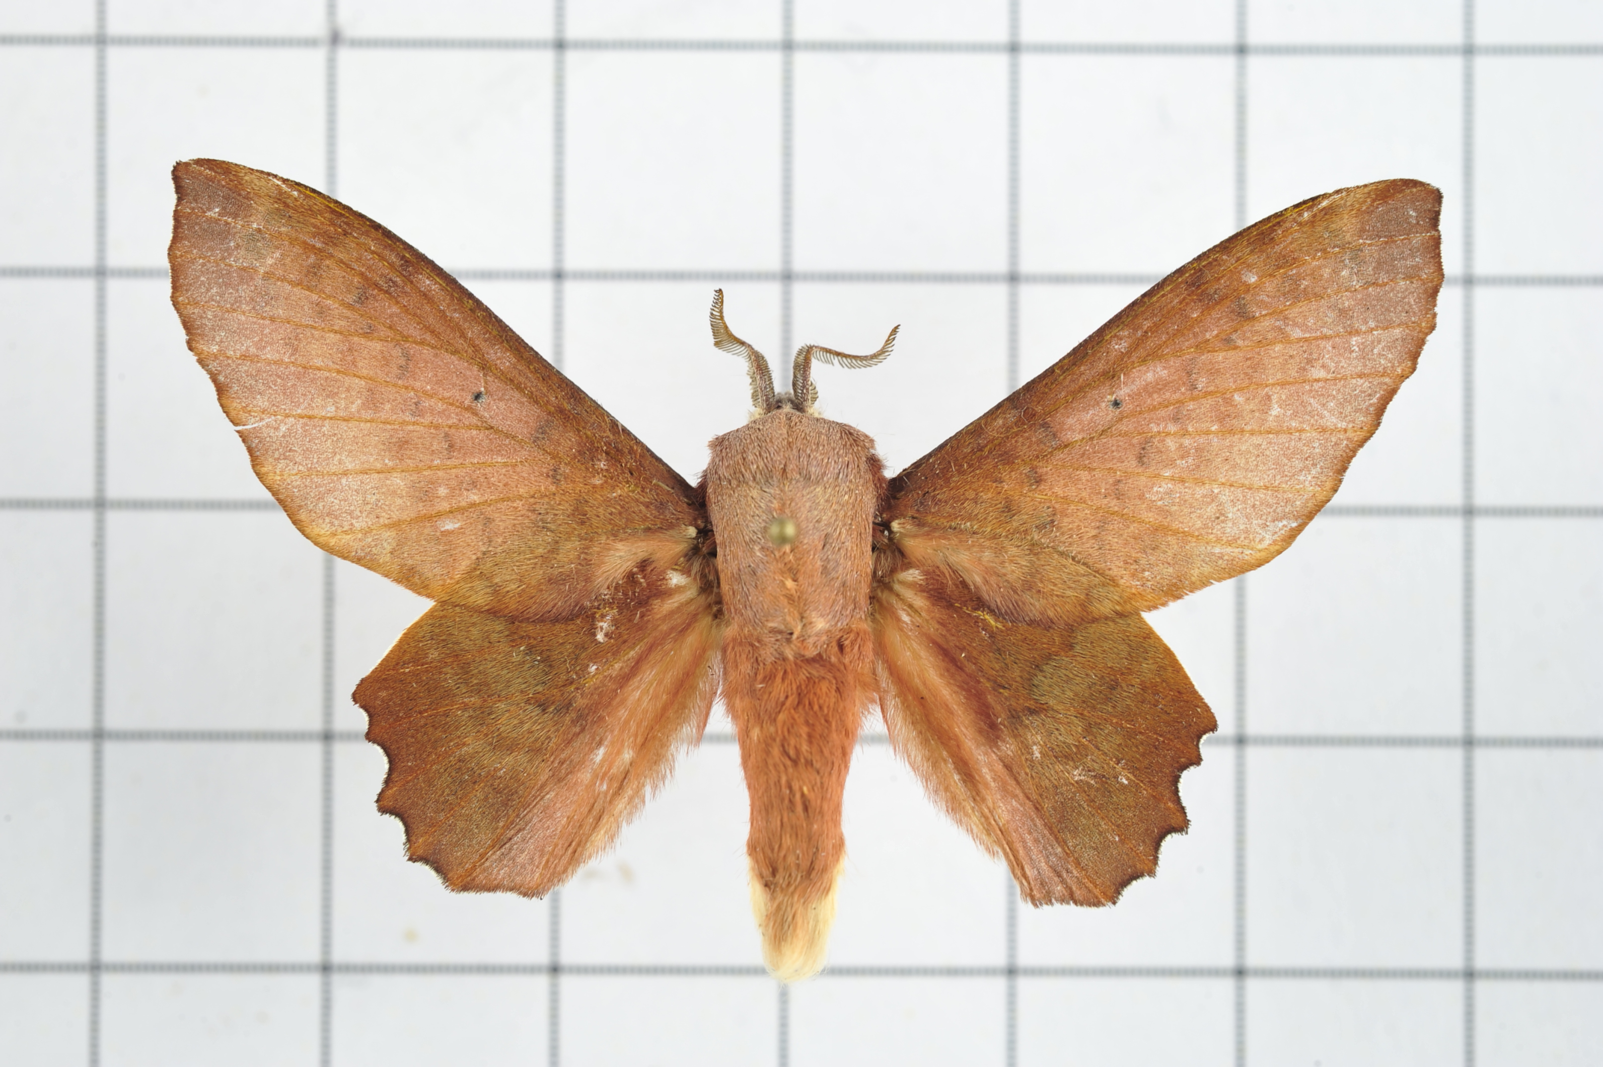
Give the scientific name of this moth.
Paradoxopla sinuata taiwana
